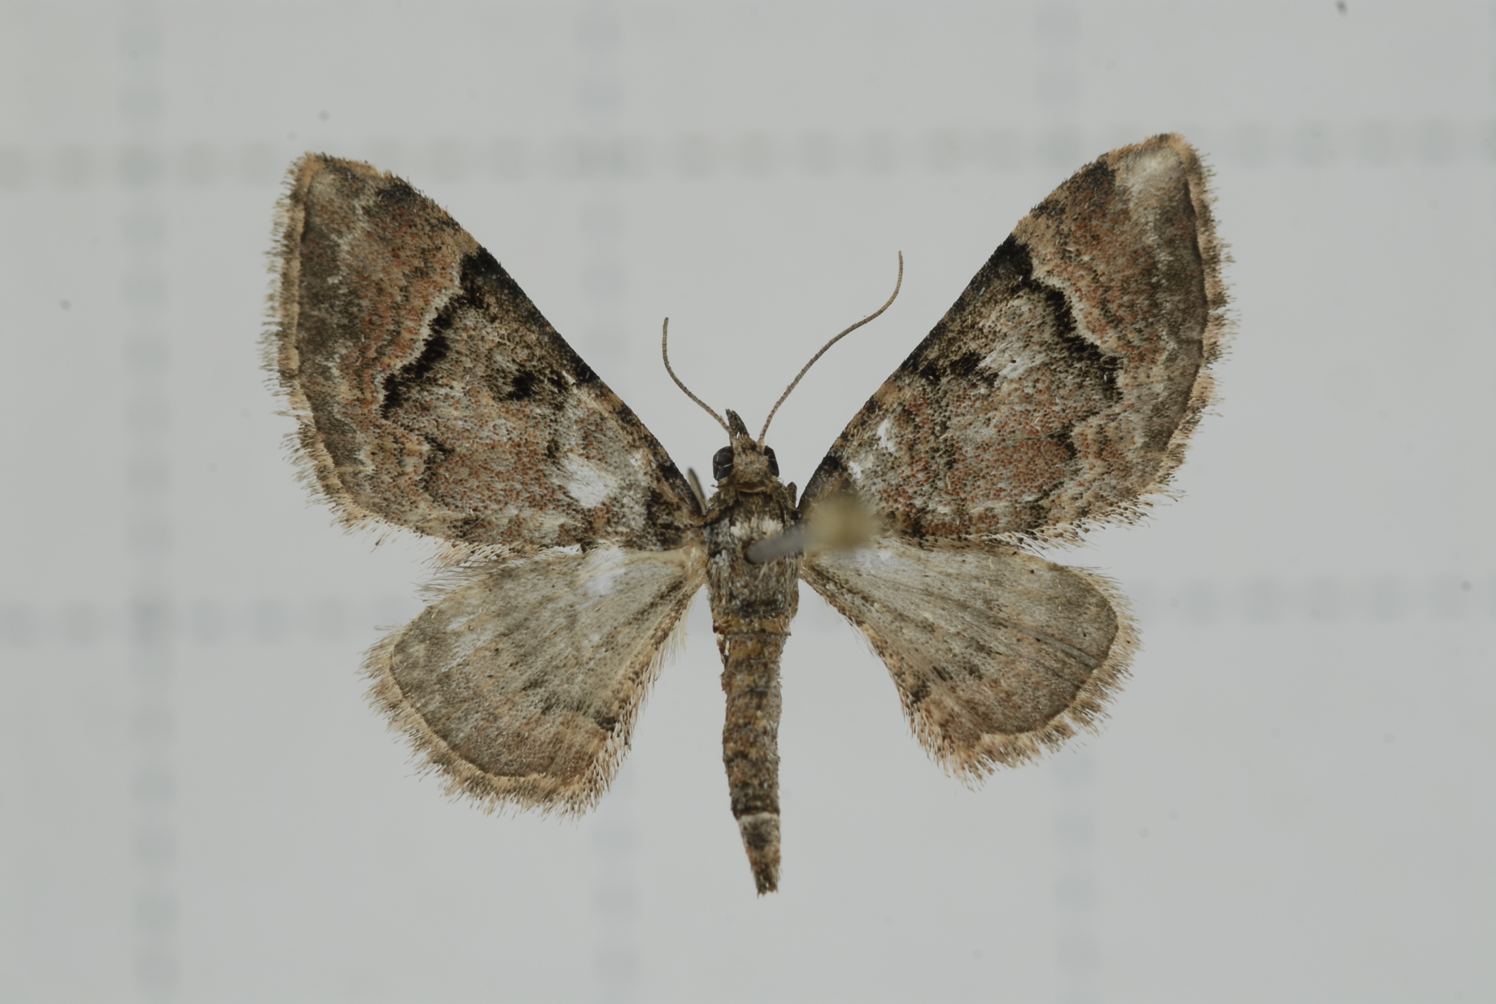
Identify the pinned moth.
Mnesiloba dentifascia
